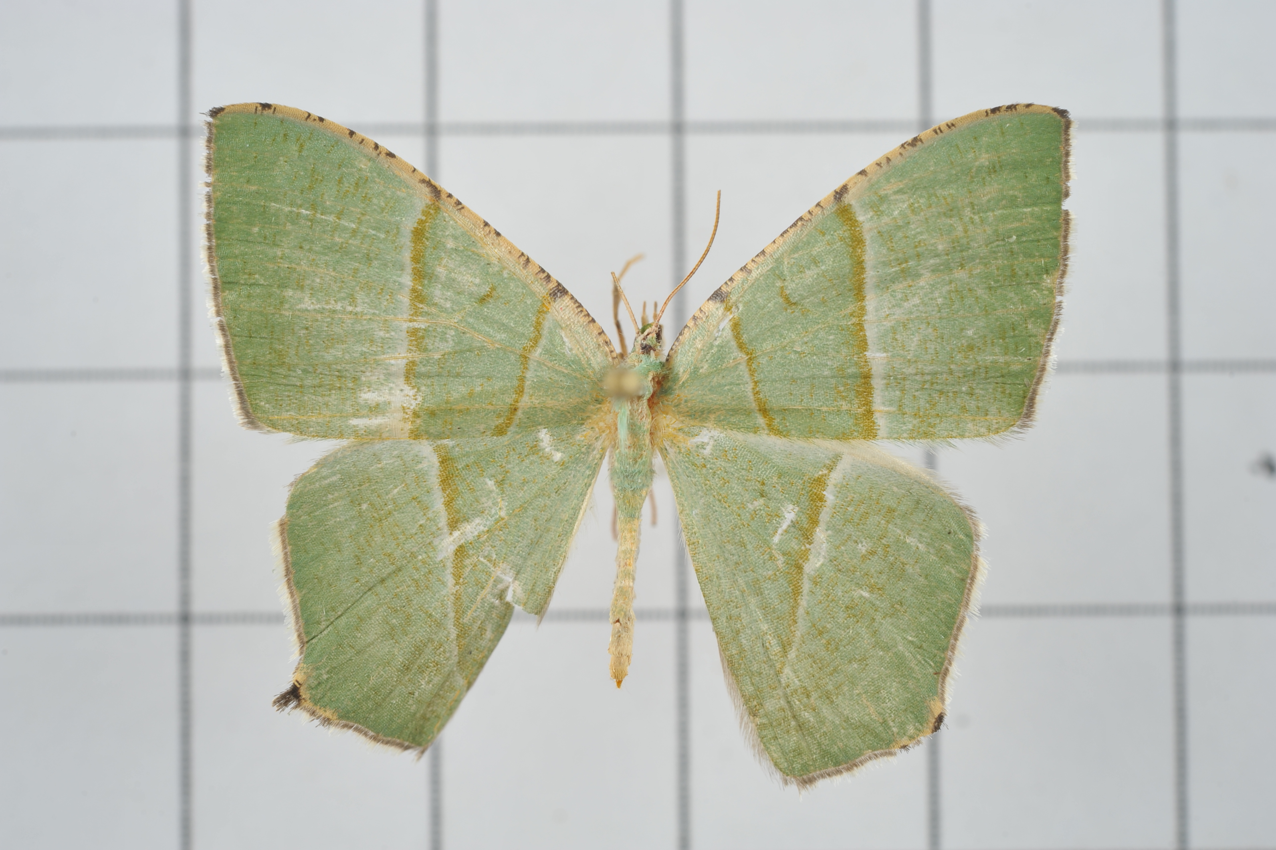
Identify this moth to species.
Neohipparchus vallata
